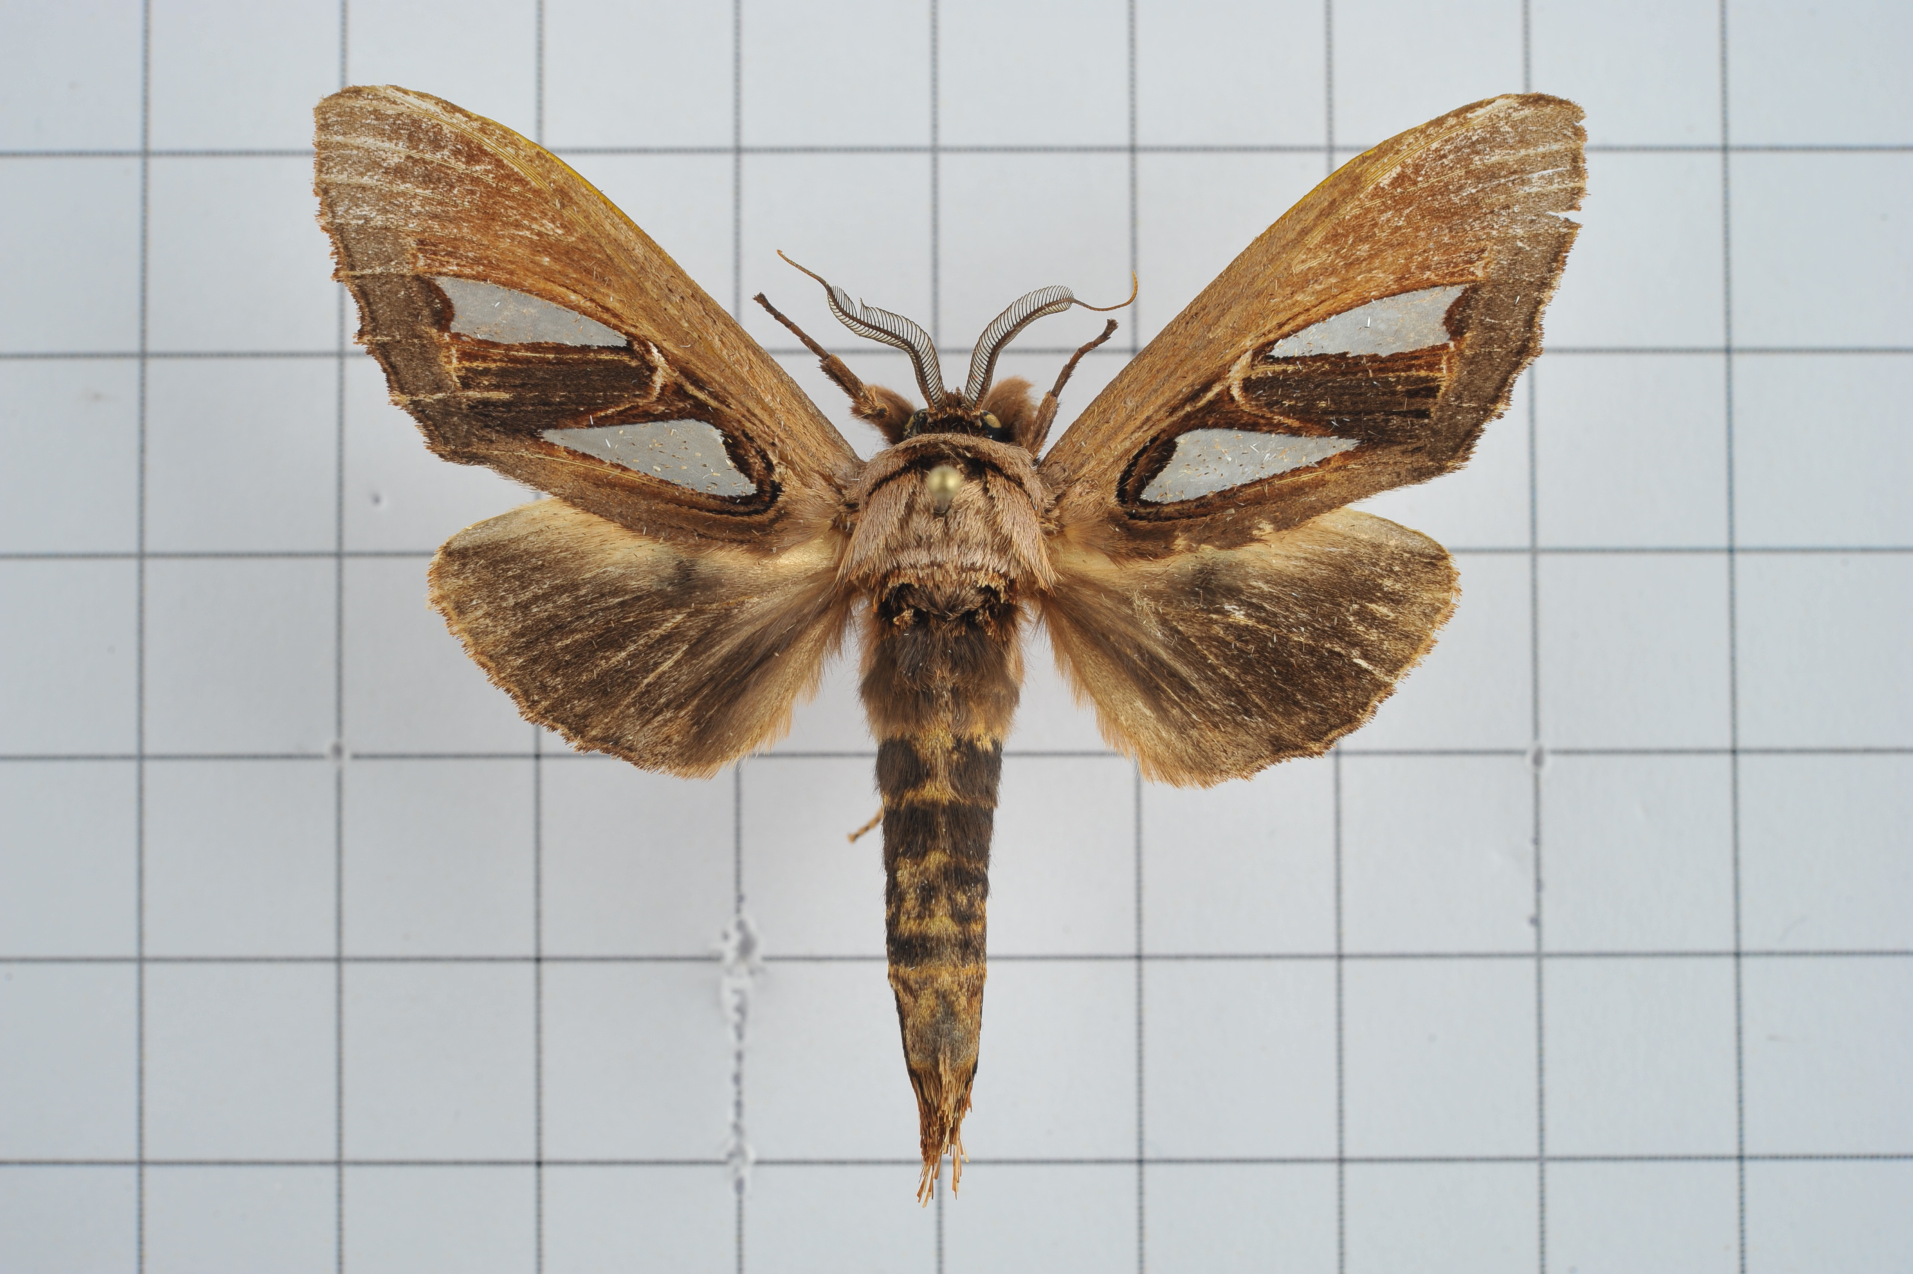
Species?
Tarsolepis japonica
